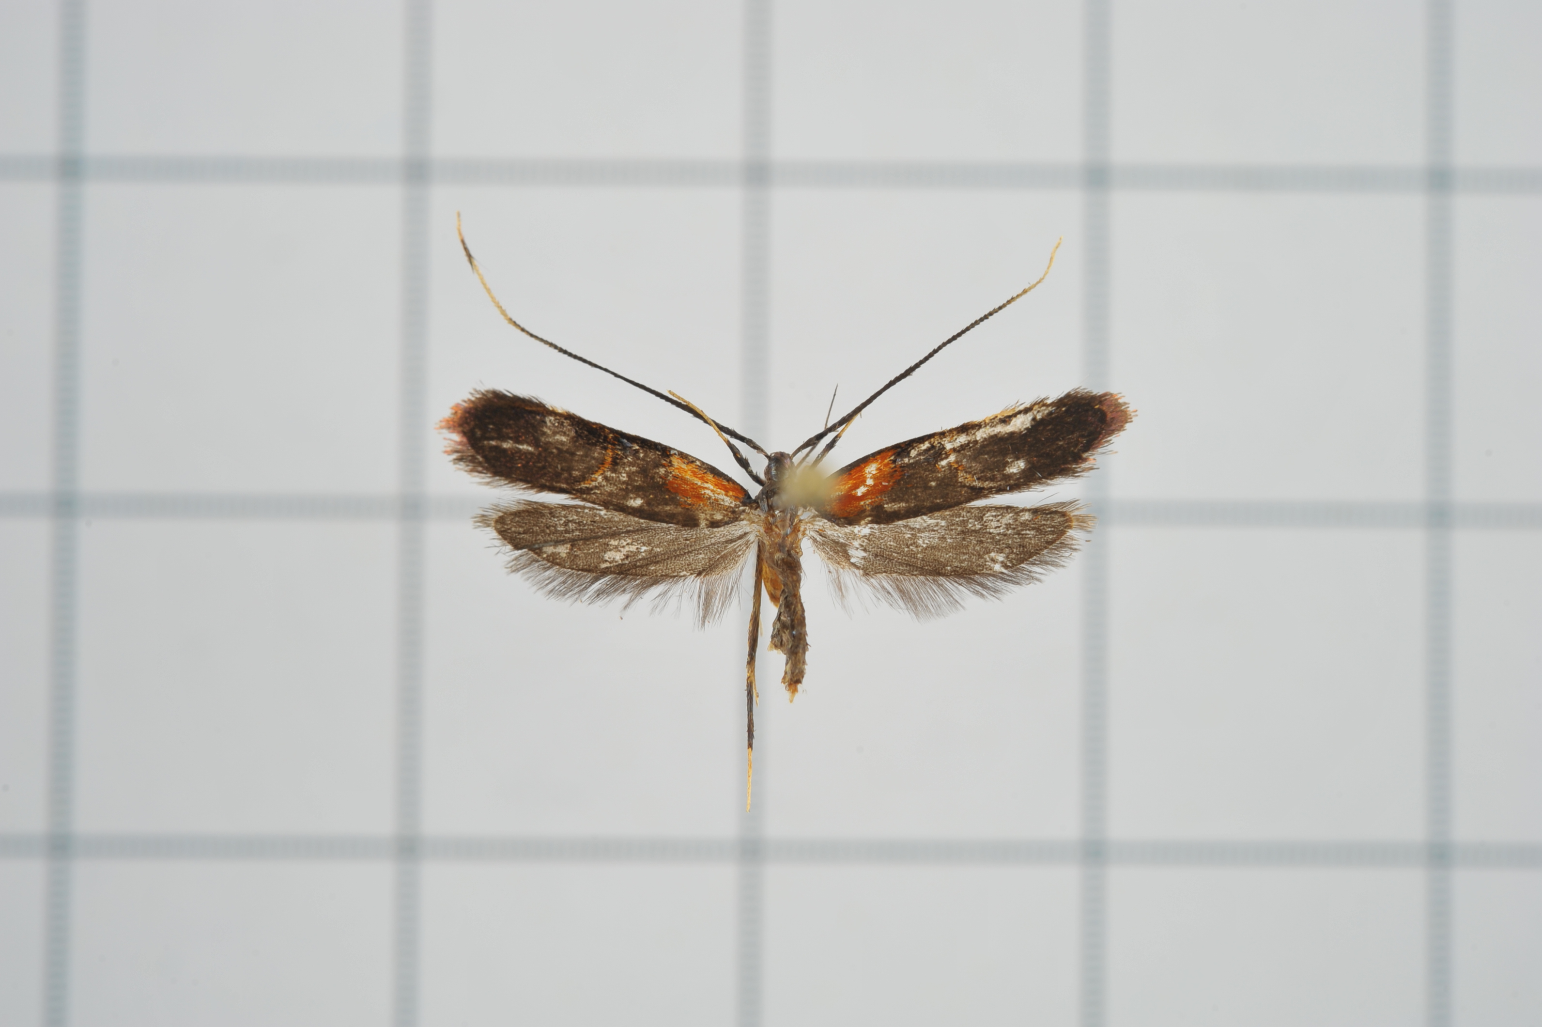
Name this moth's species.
Tisis mesozosta
